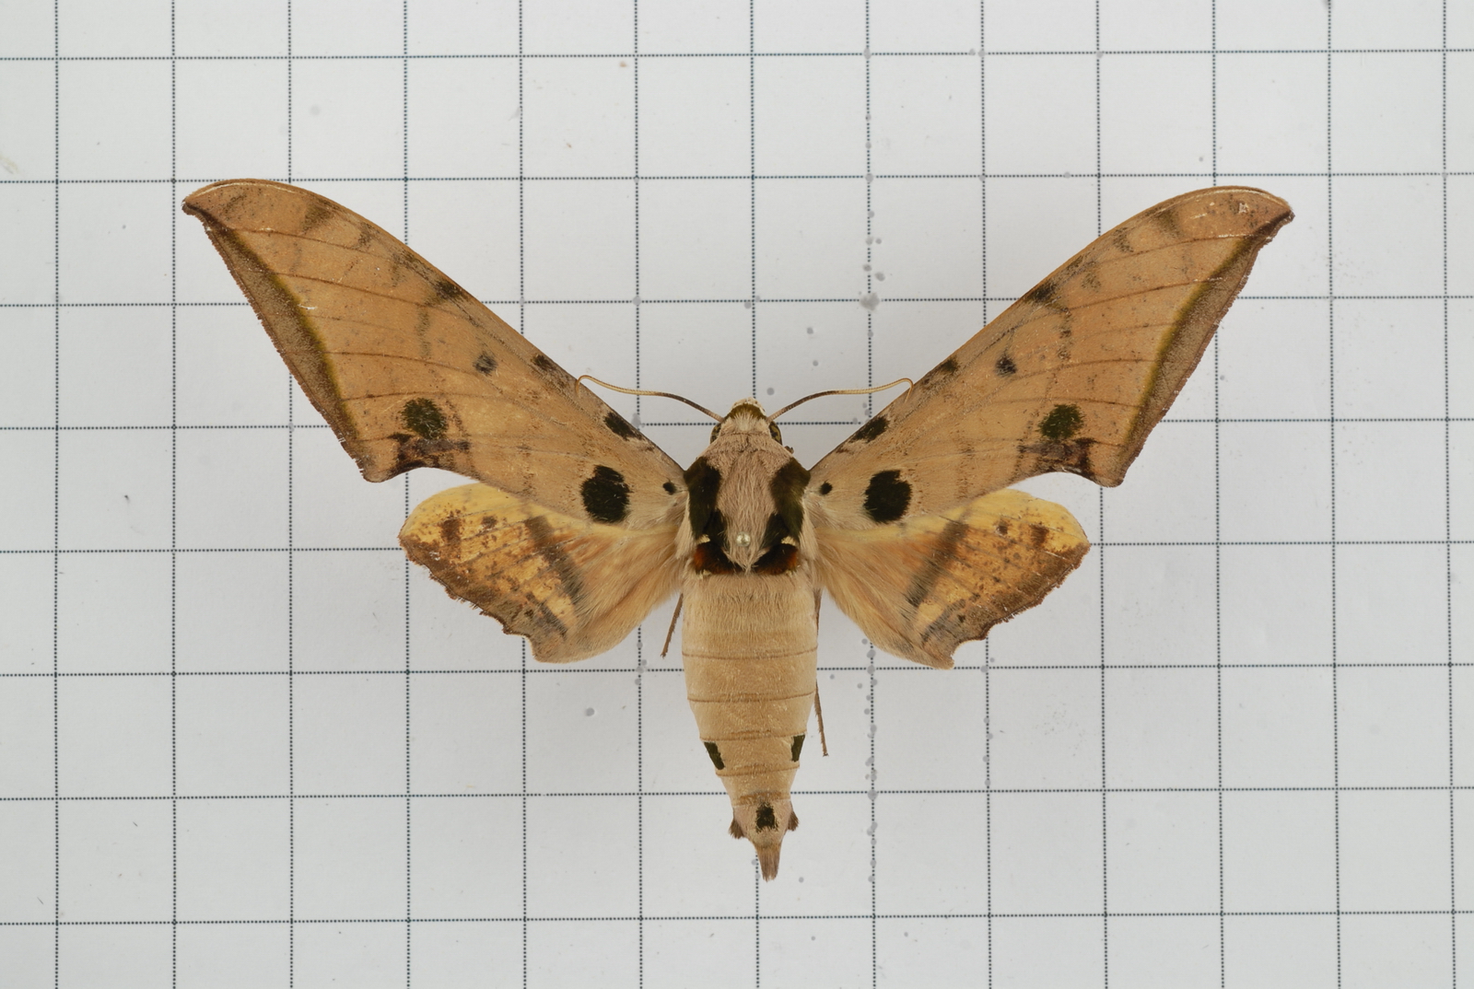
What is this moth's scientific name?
Ambulyx ochracea ochracea
